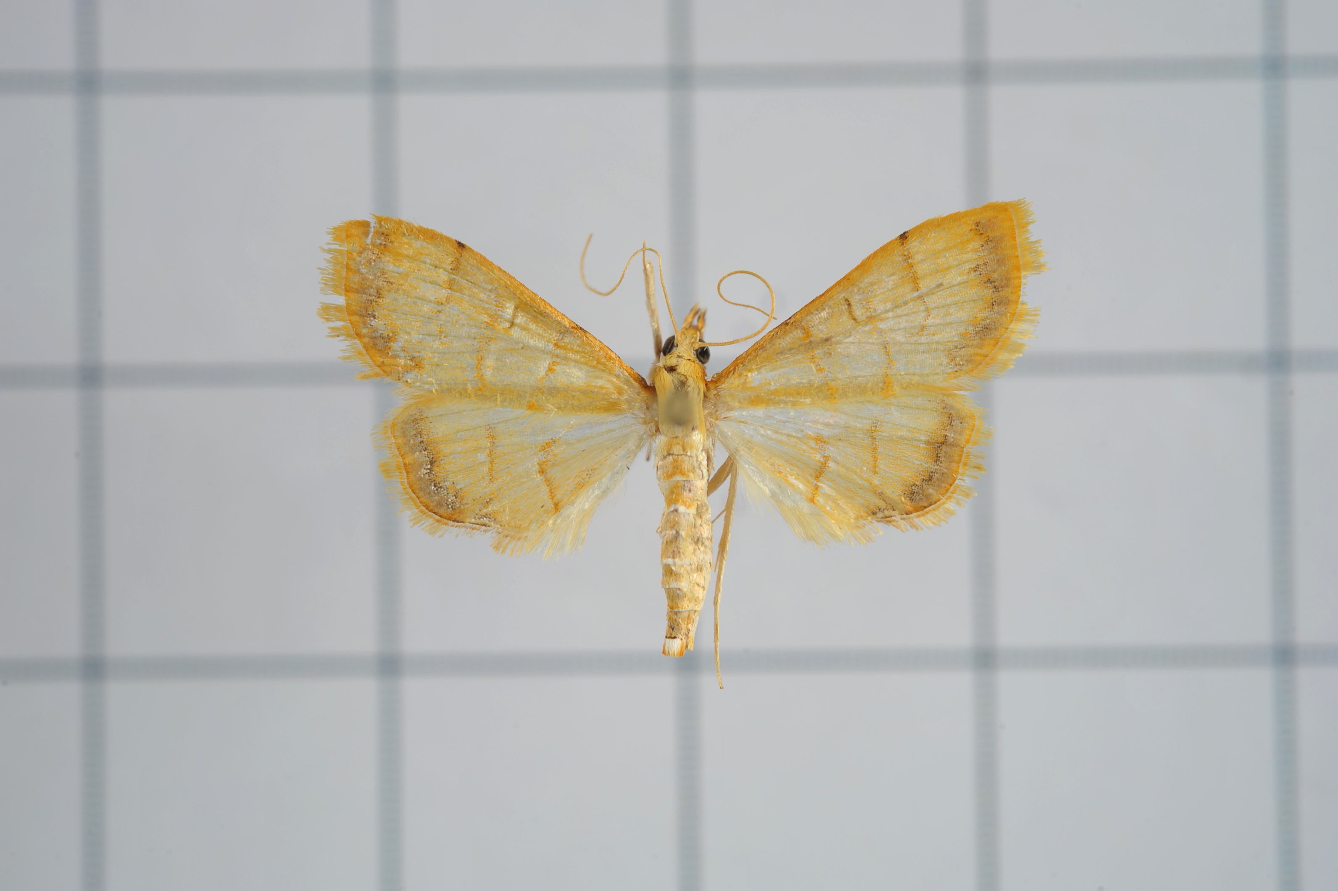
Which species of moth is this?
Pagyda lustralis
